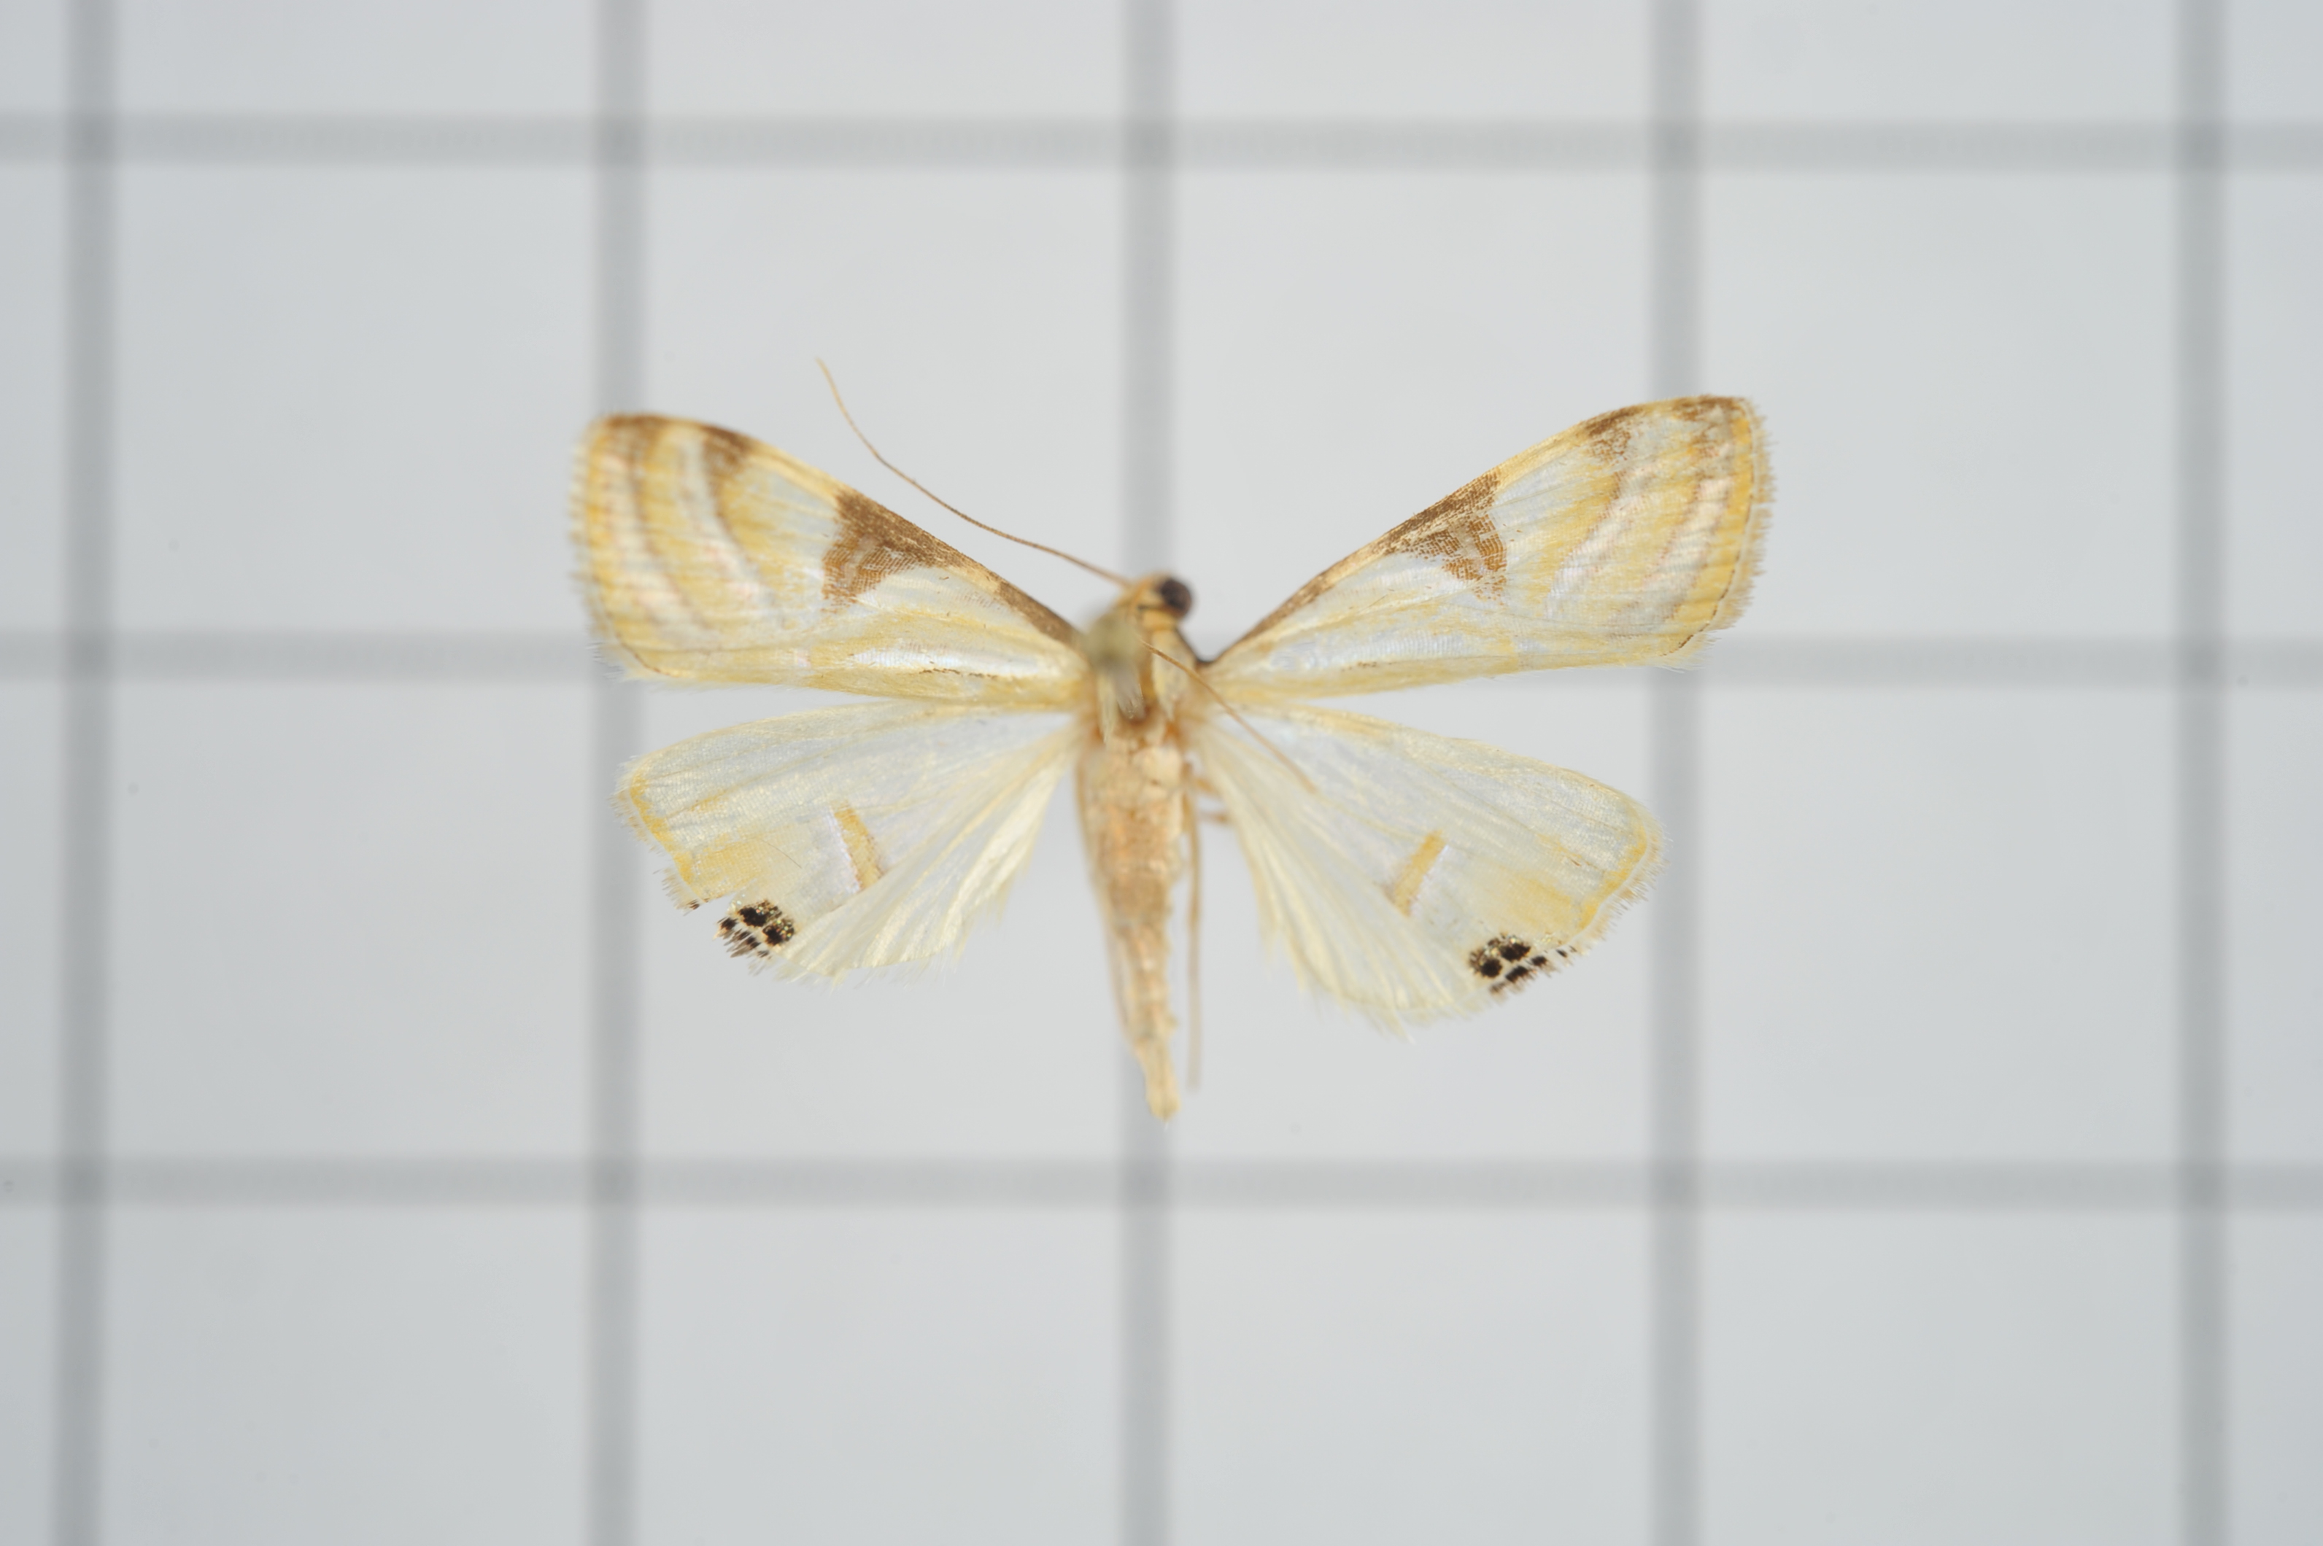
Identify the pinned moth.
Talanga sexpunctalis
